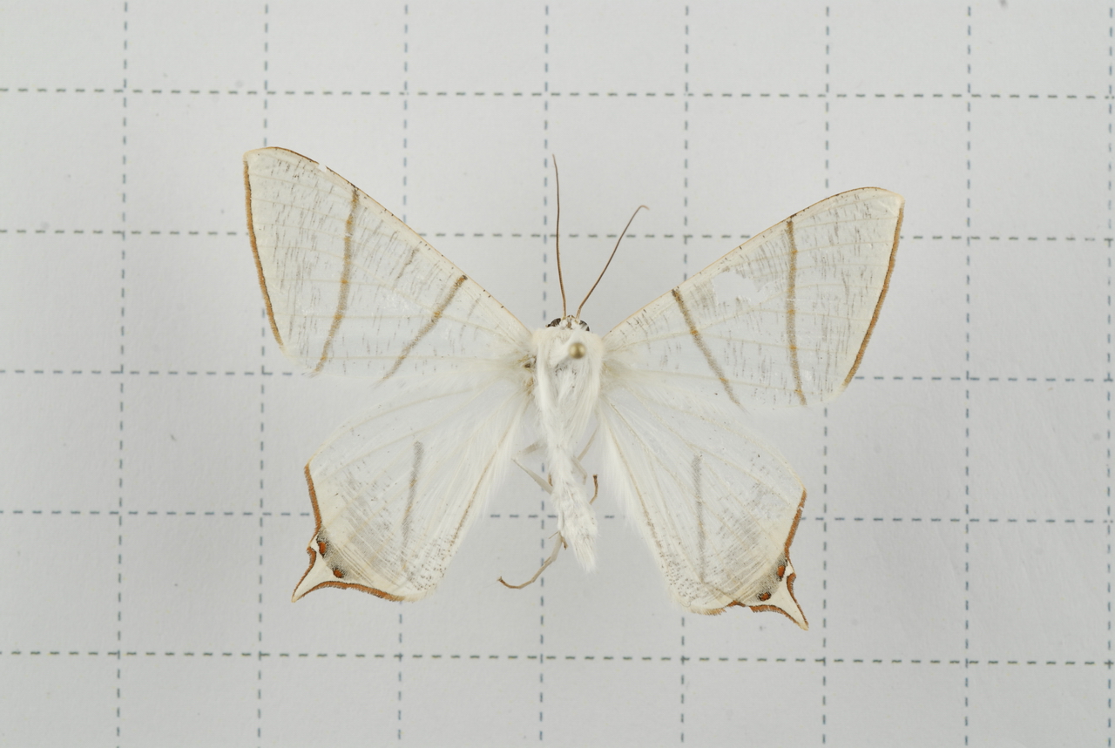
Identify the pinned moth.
Ourapteryx changi
